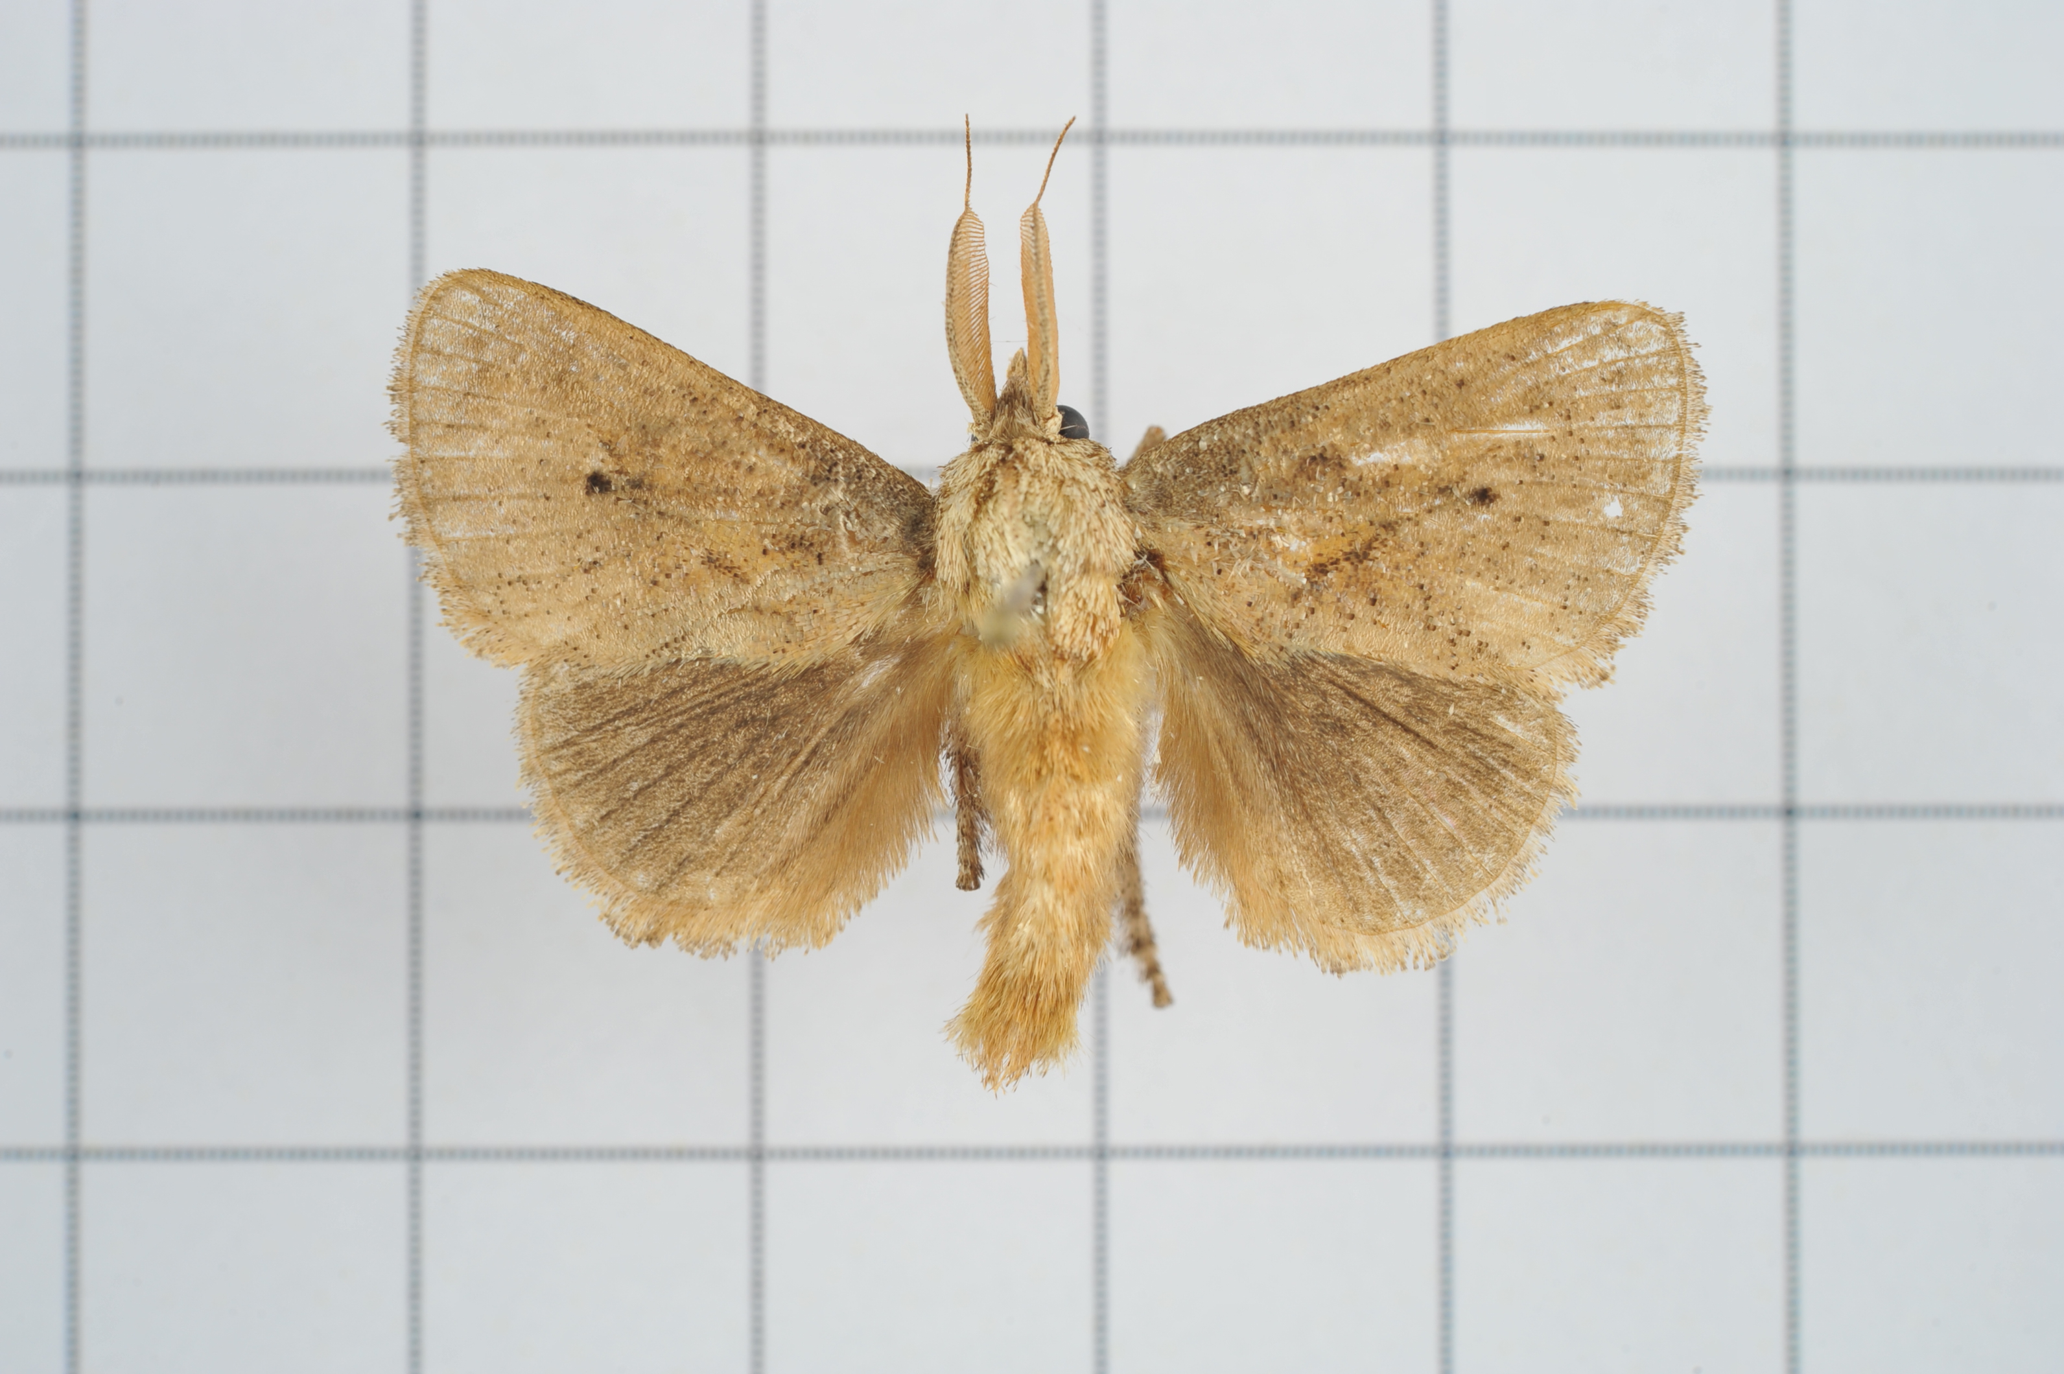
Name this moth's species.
Susica sinensis
